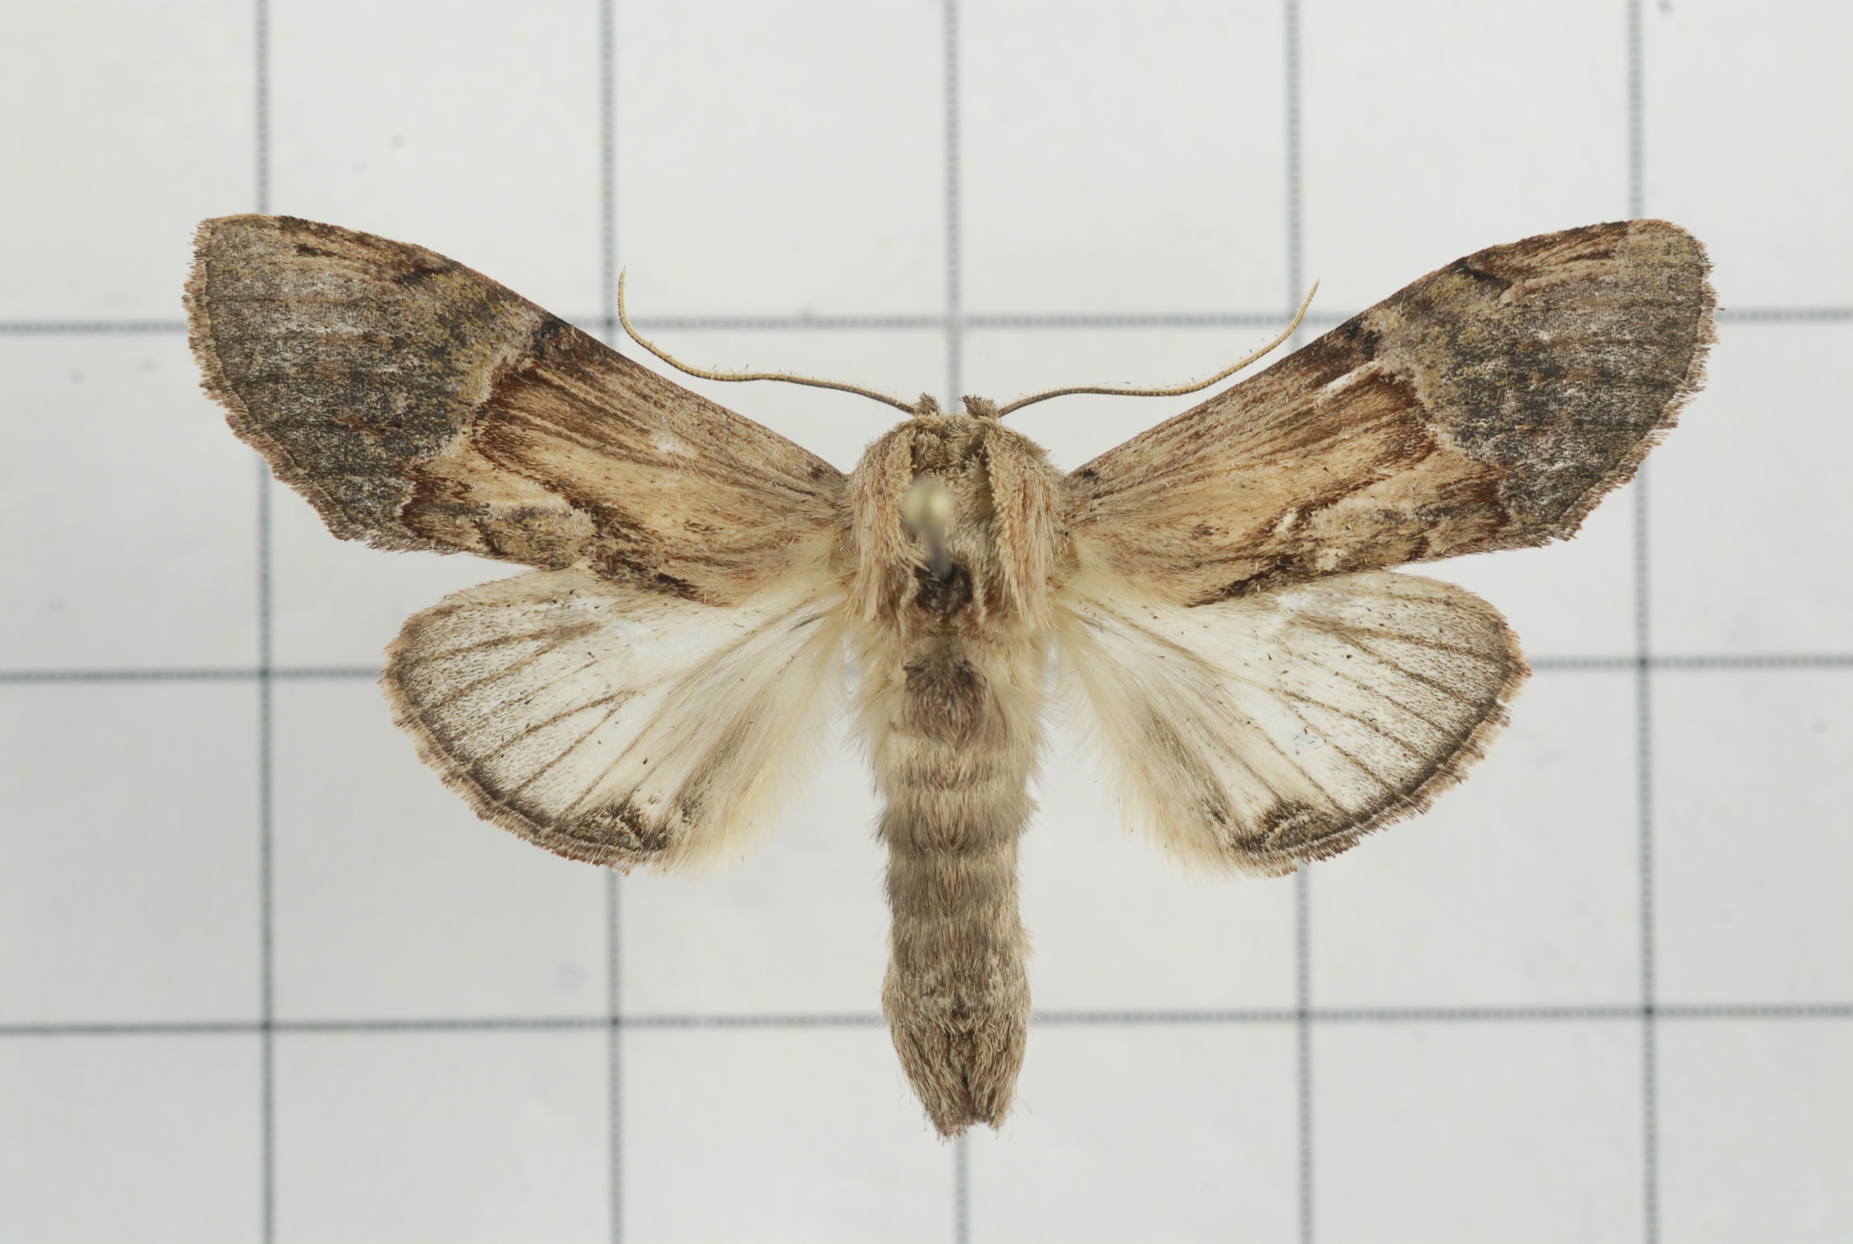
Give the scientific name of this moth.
Chadisra bipartita
